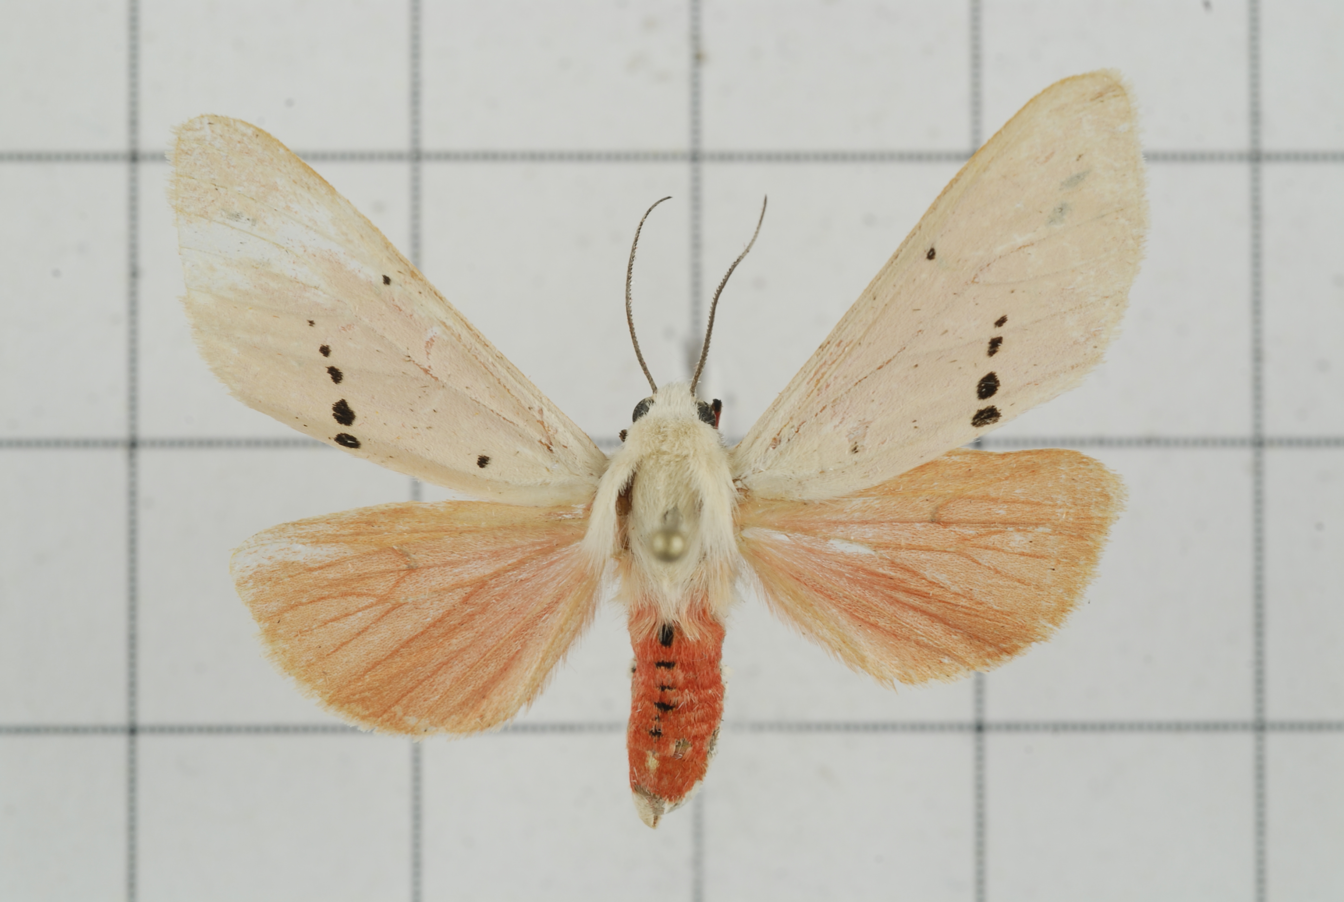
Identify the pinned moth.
Spilarctia subcarnea
